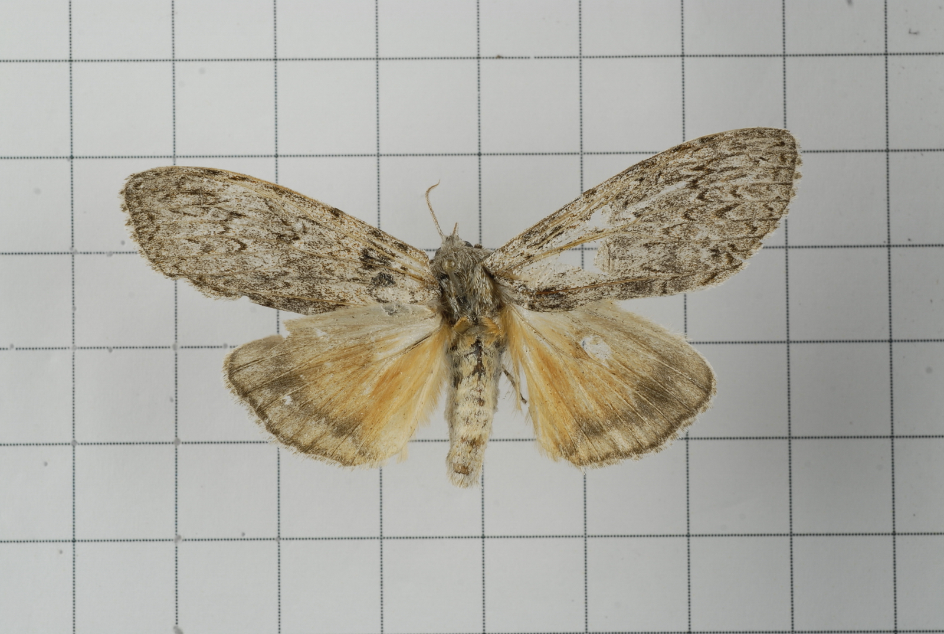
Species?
Calliteara taiwana
